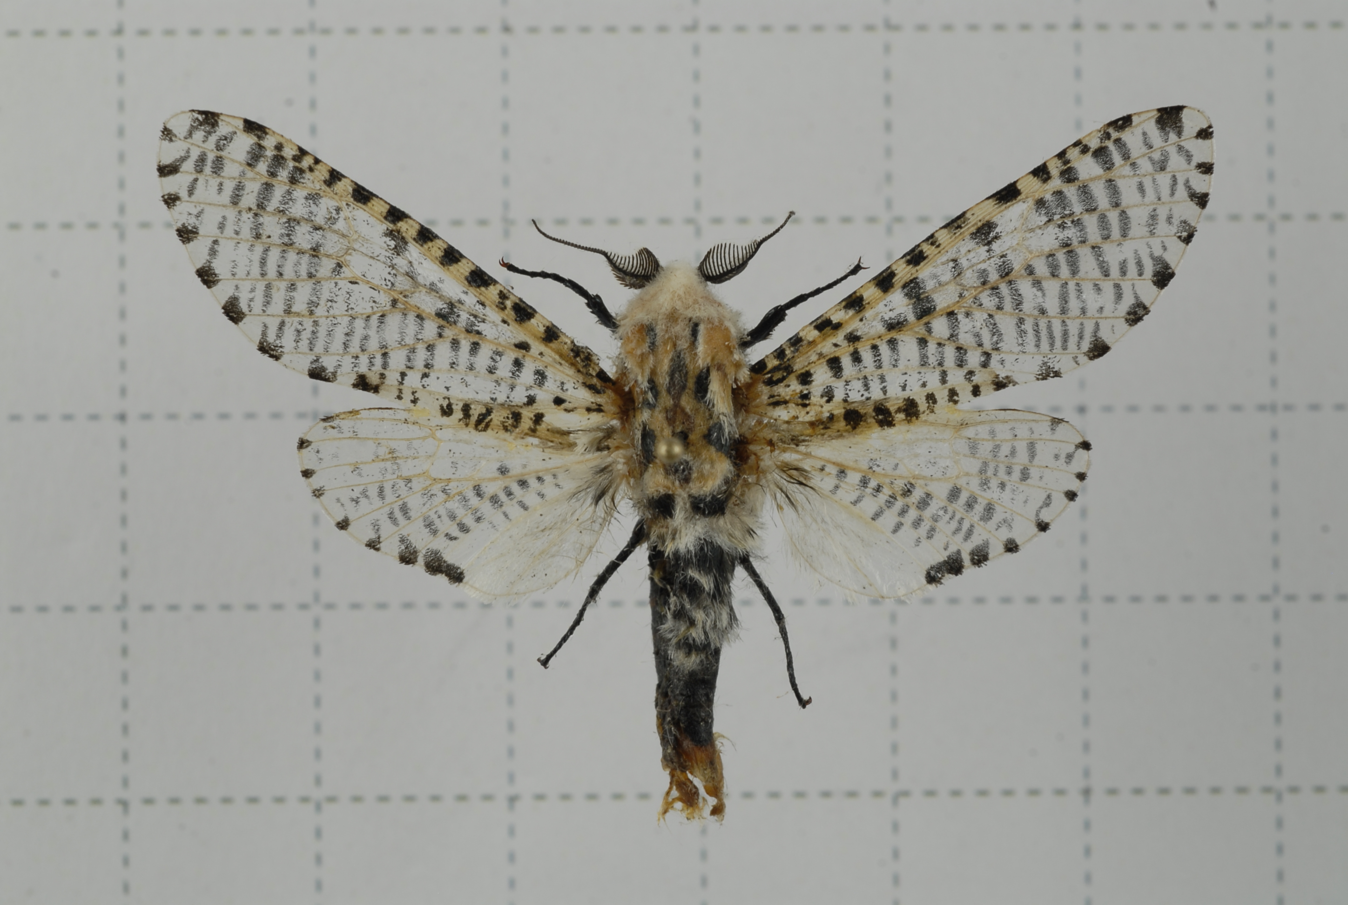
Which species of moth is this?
Zeuzera multistrigata multistrigata
